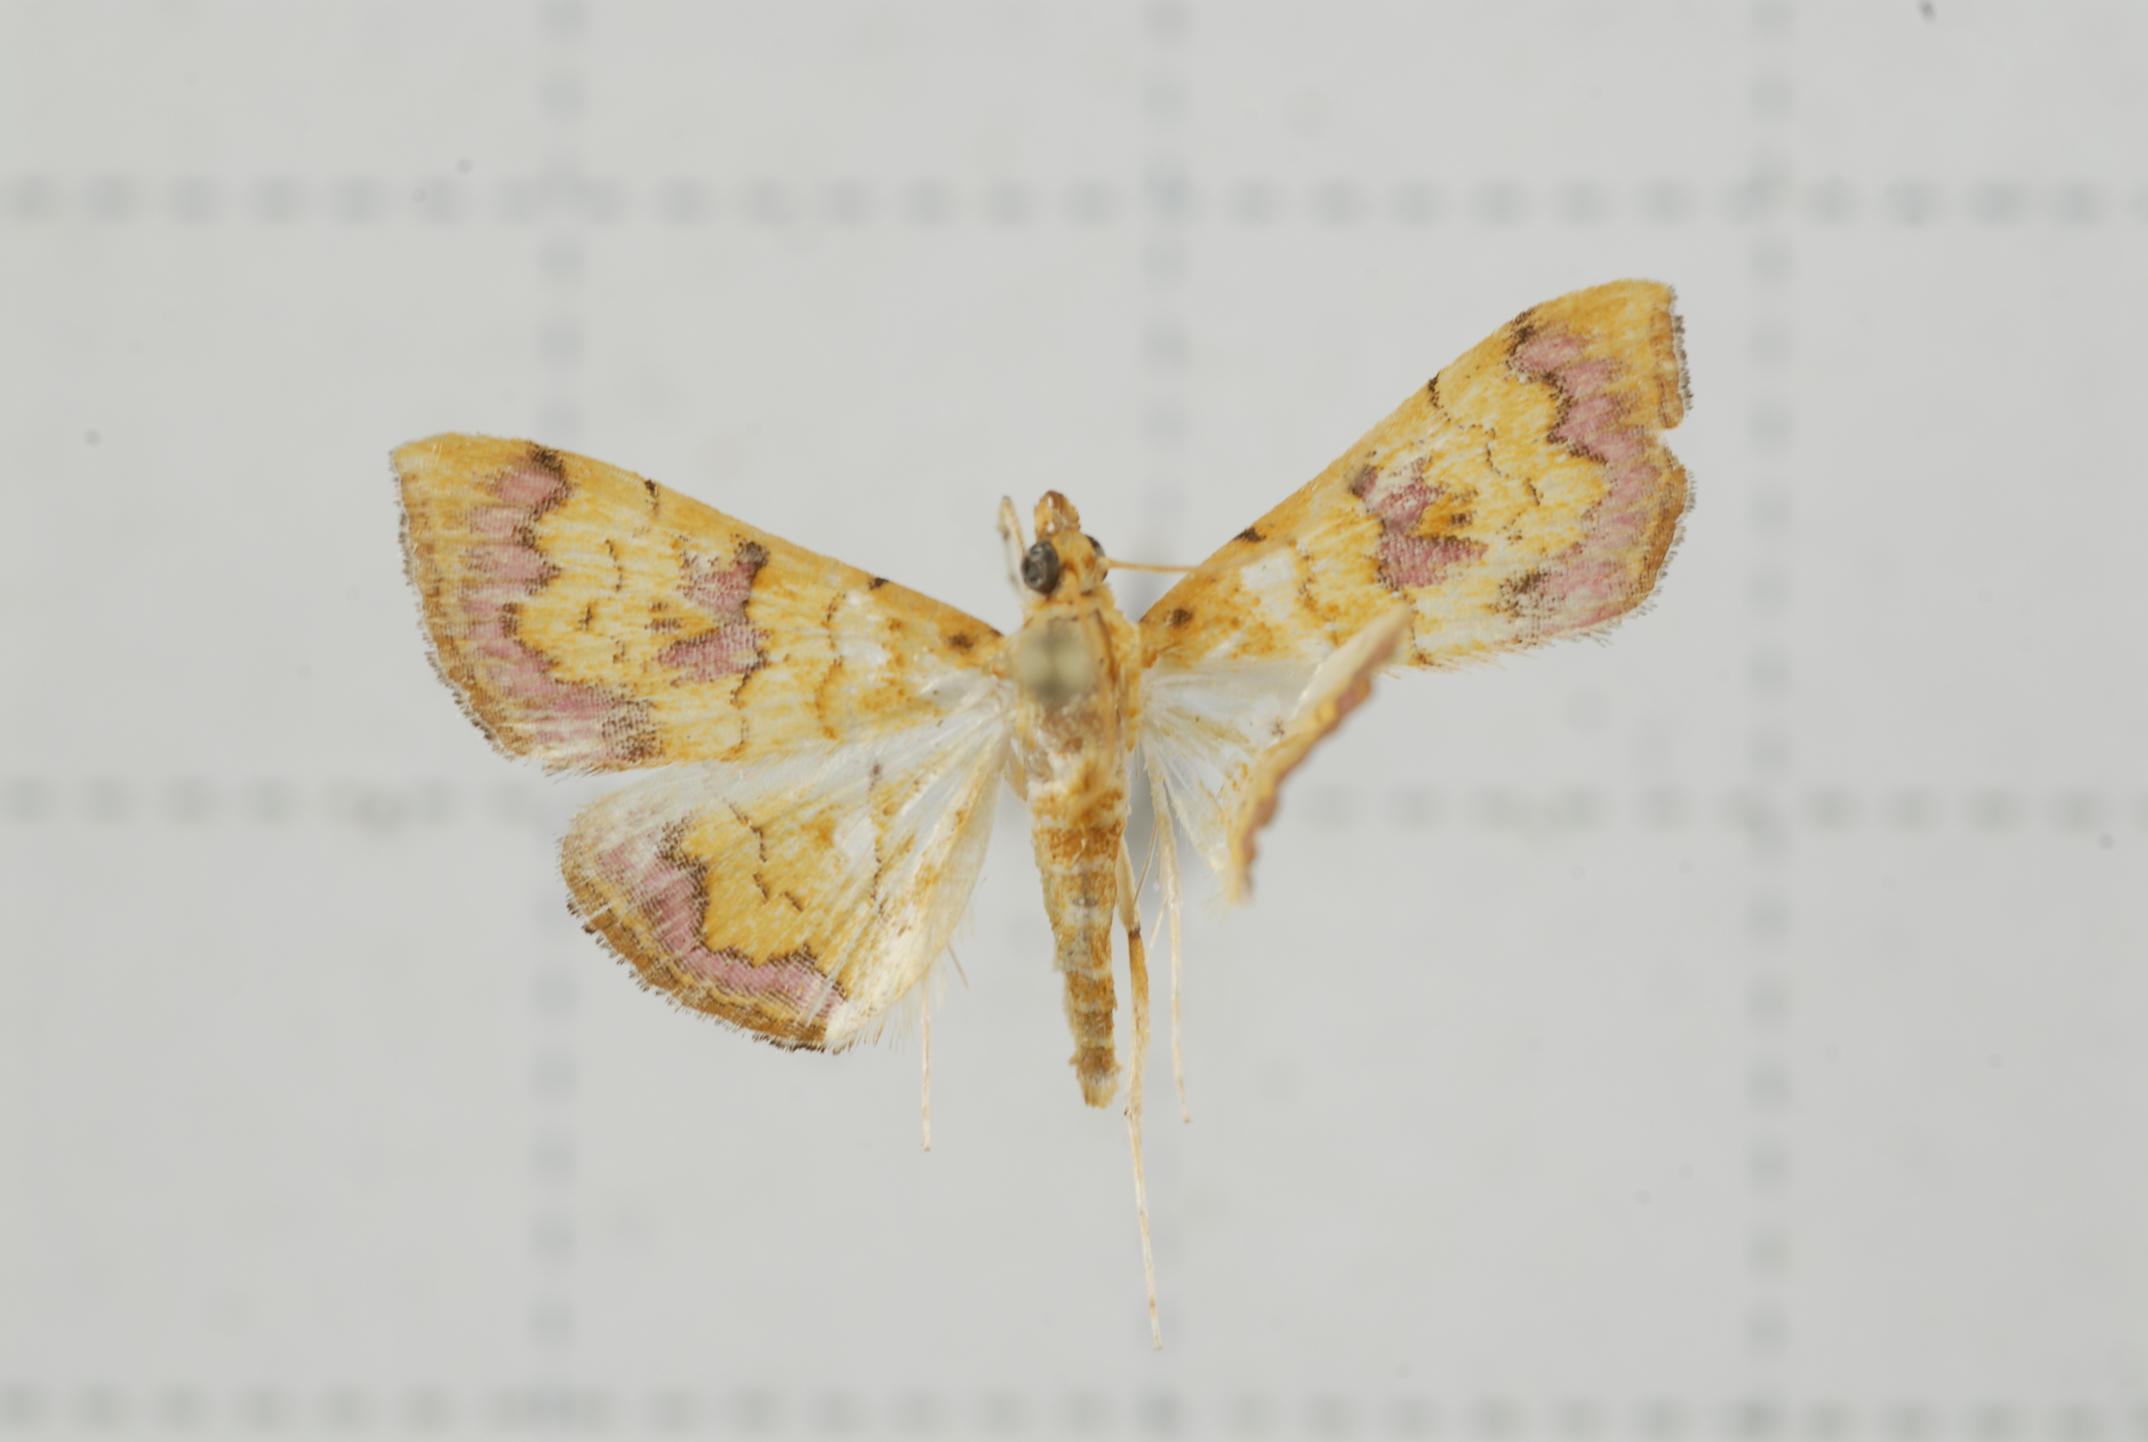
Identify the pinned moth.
Isocentris filalis
